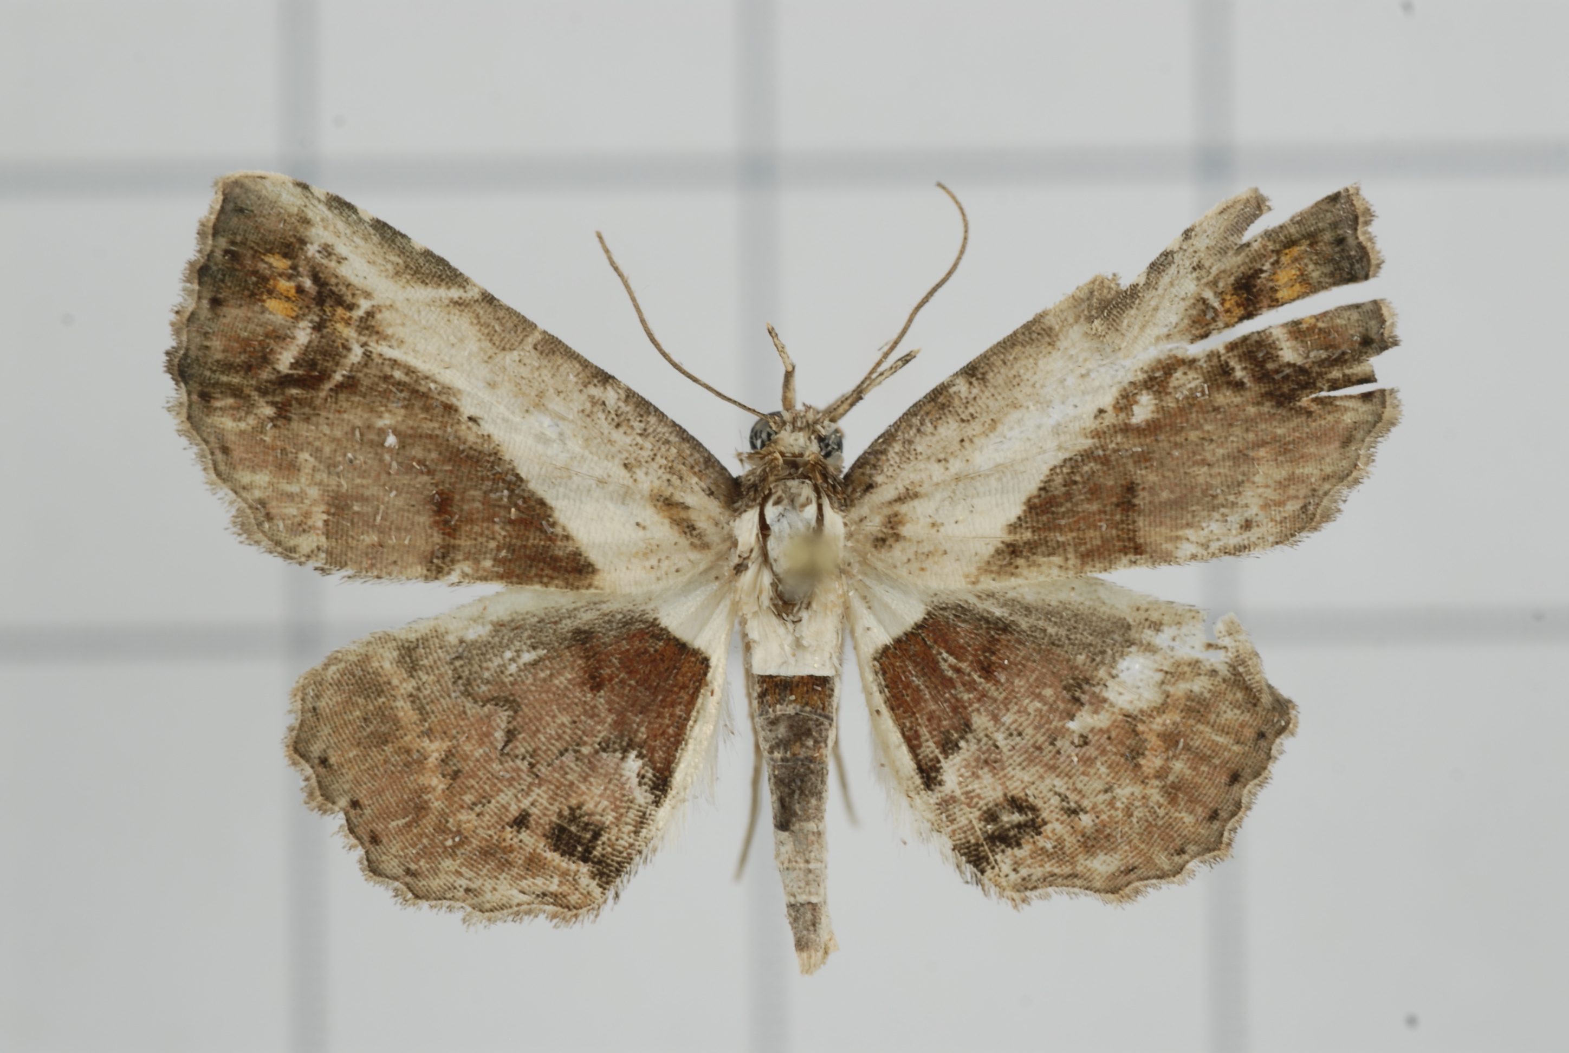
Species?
Lophoruza albicostalis
